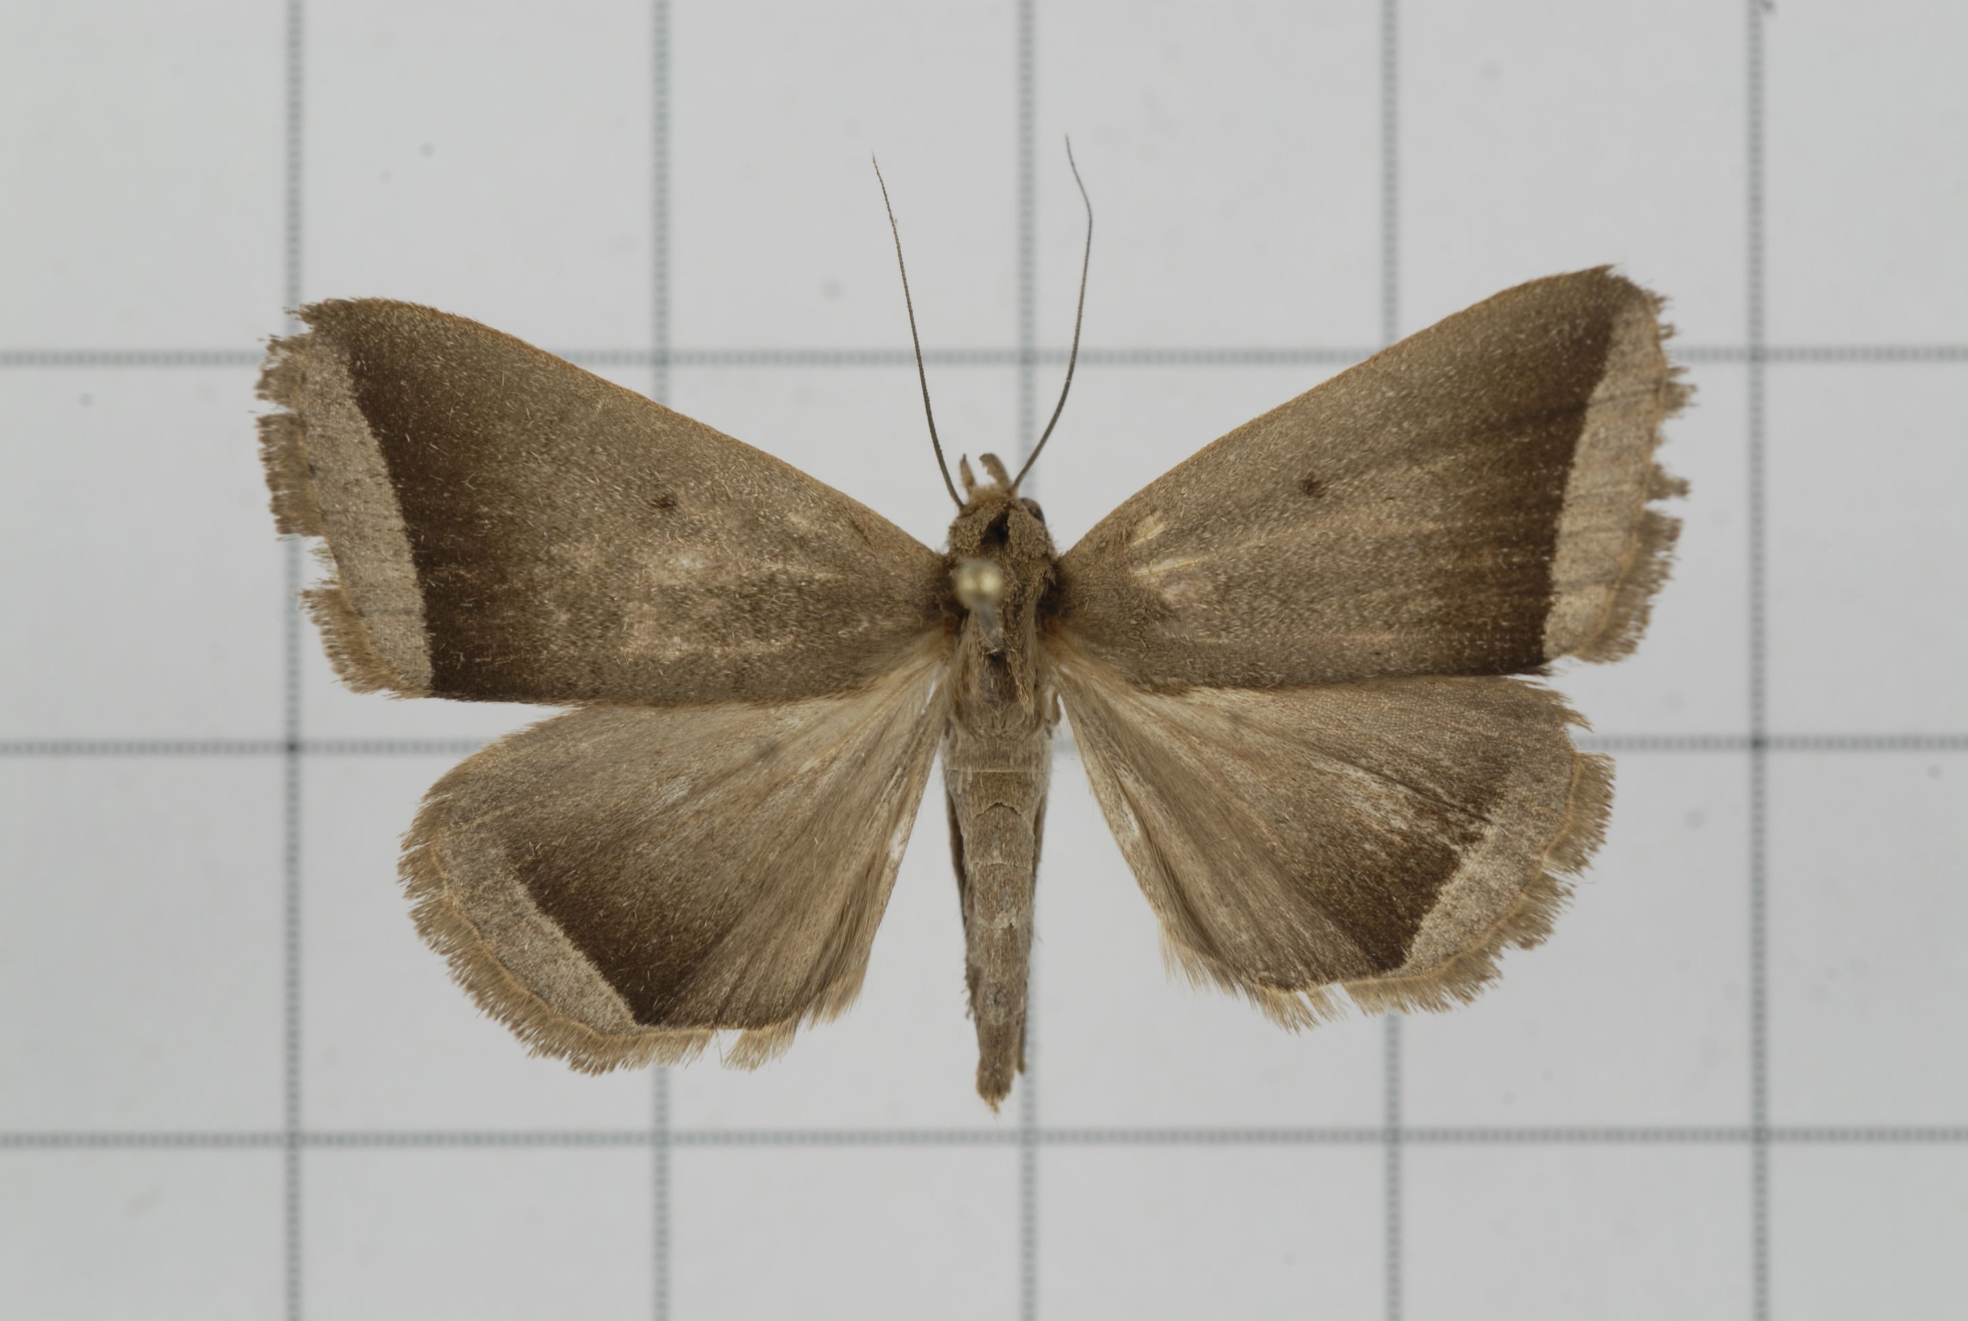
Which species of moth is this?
Simplicia bimarginata
